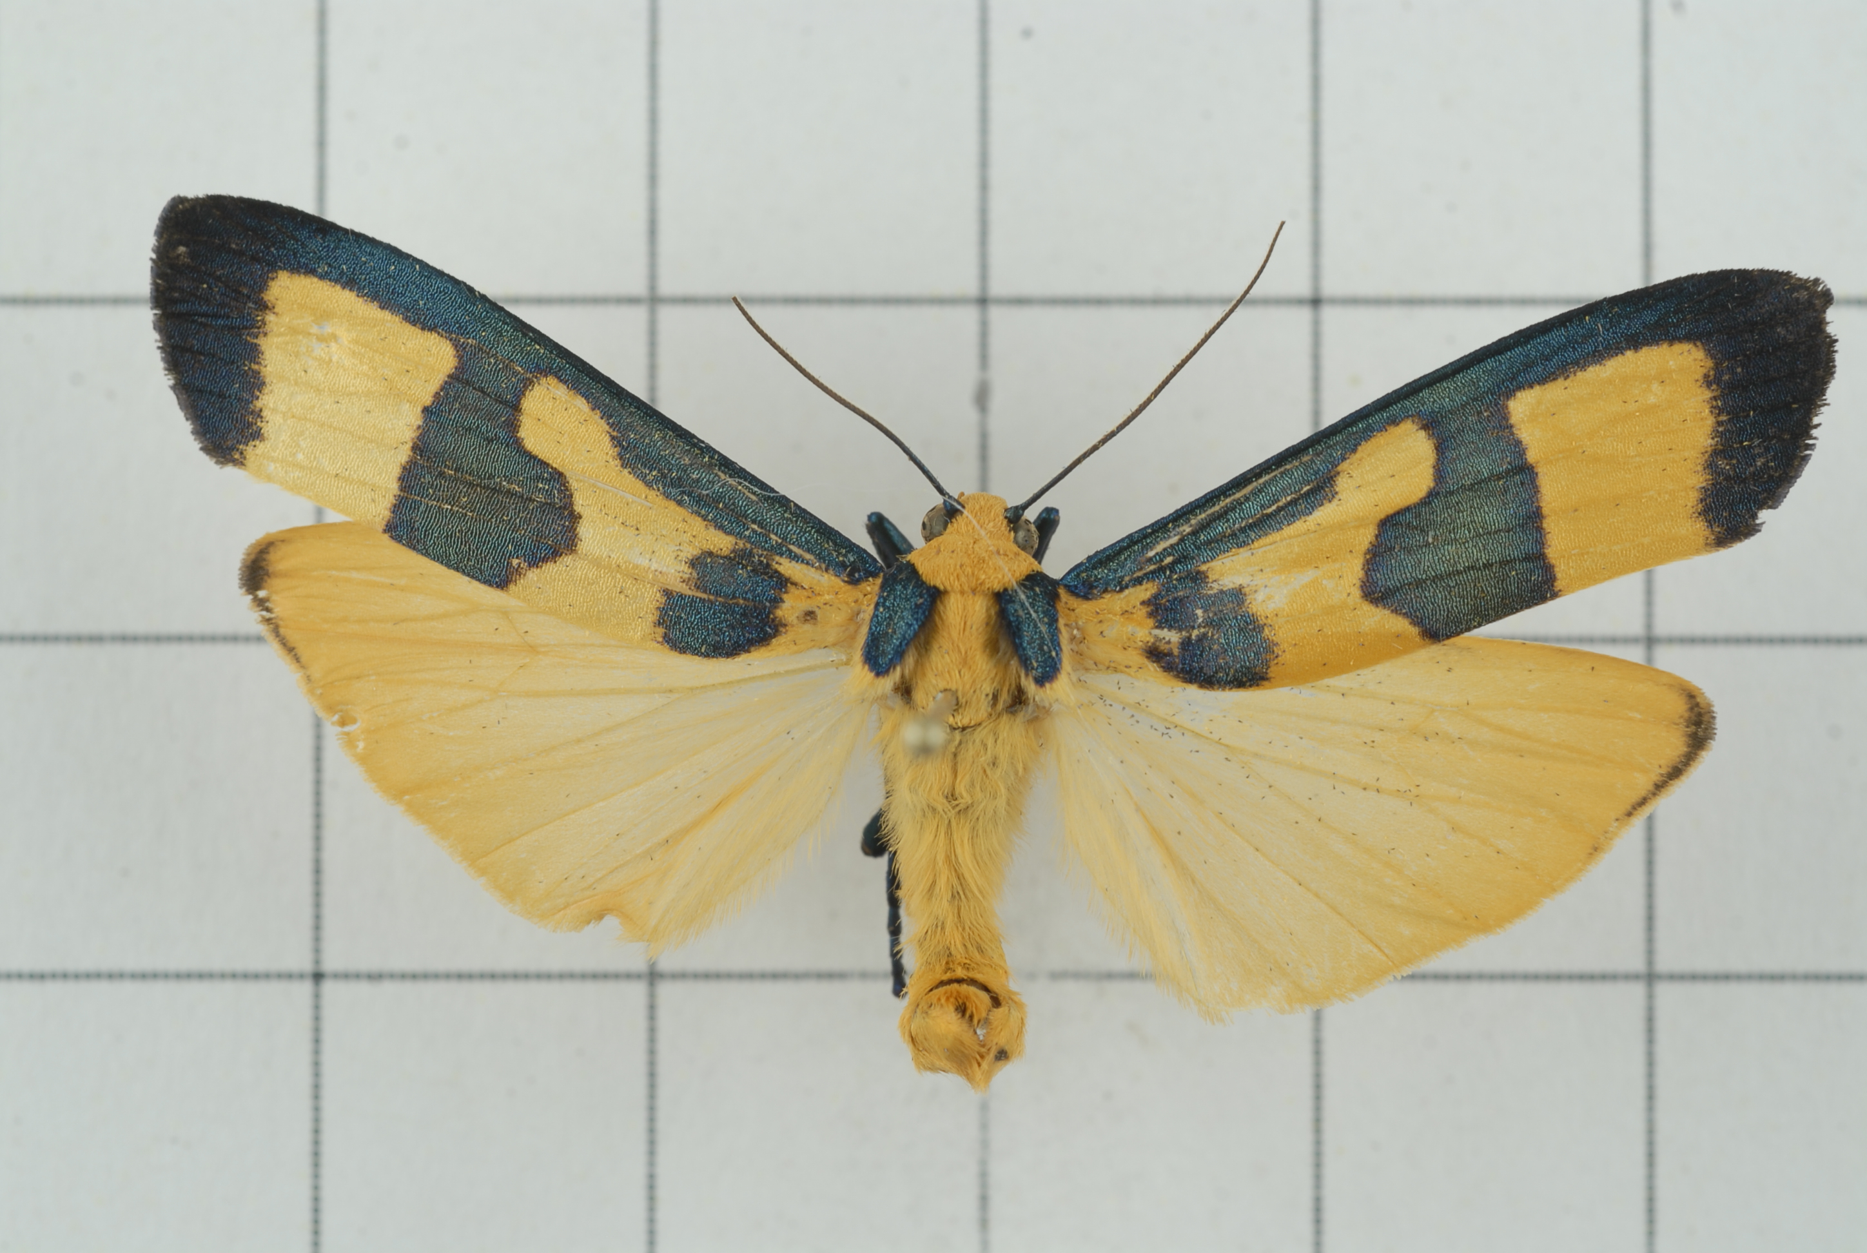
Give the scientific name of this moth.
Chrysaeglia magnifica
